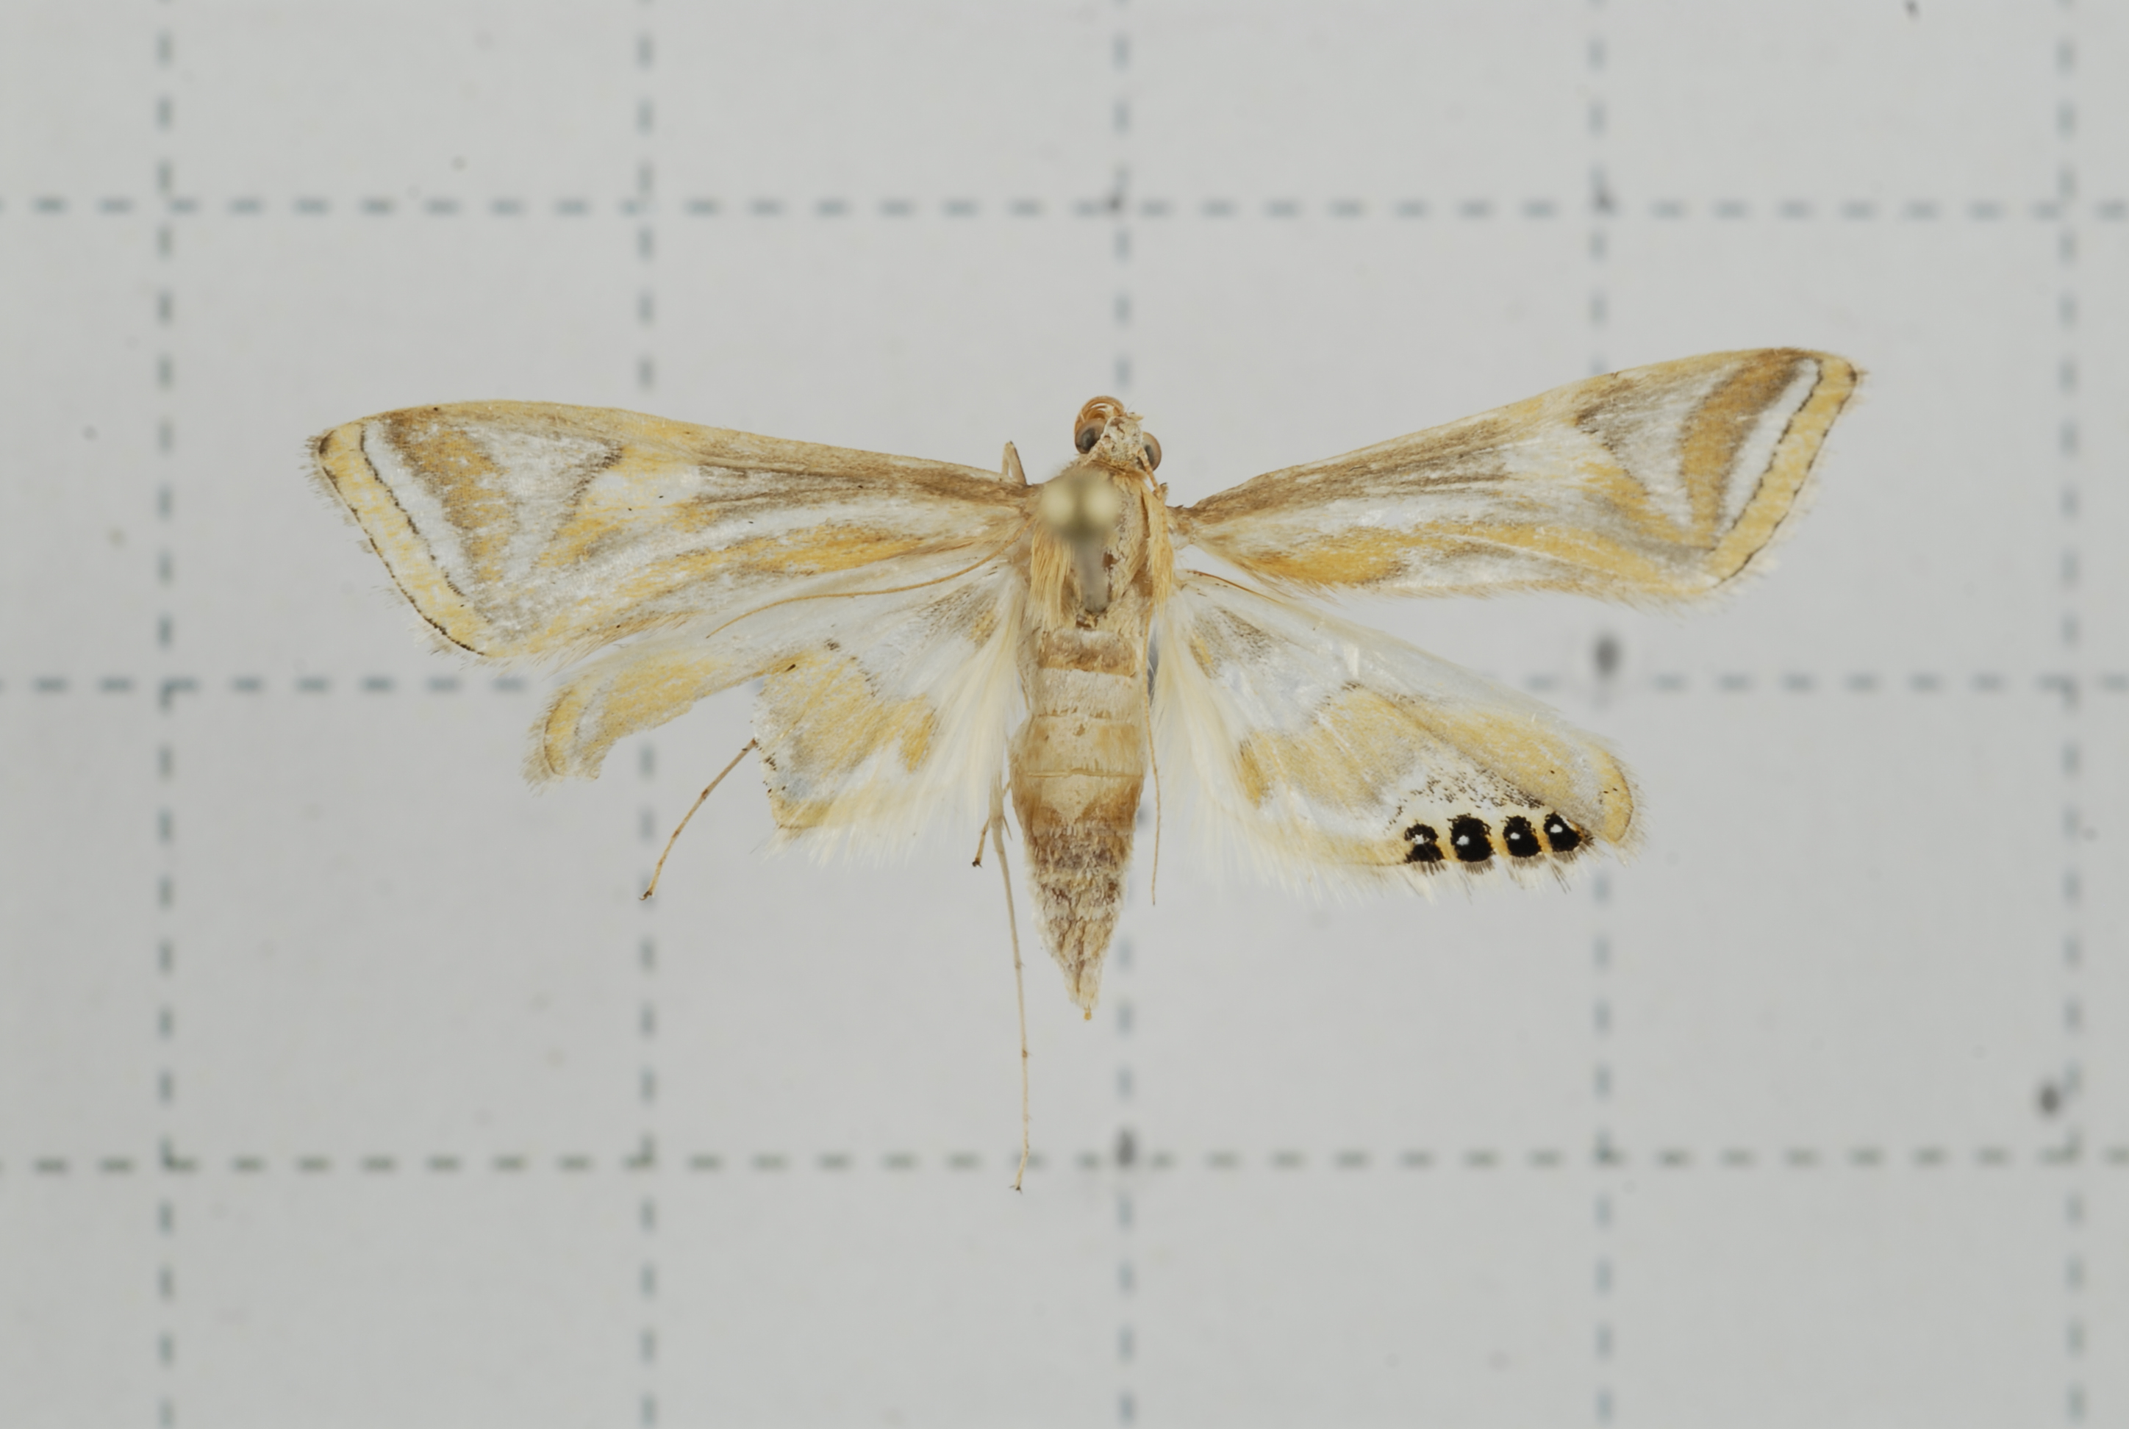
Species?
Eoophyla conjunctalis
